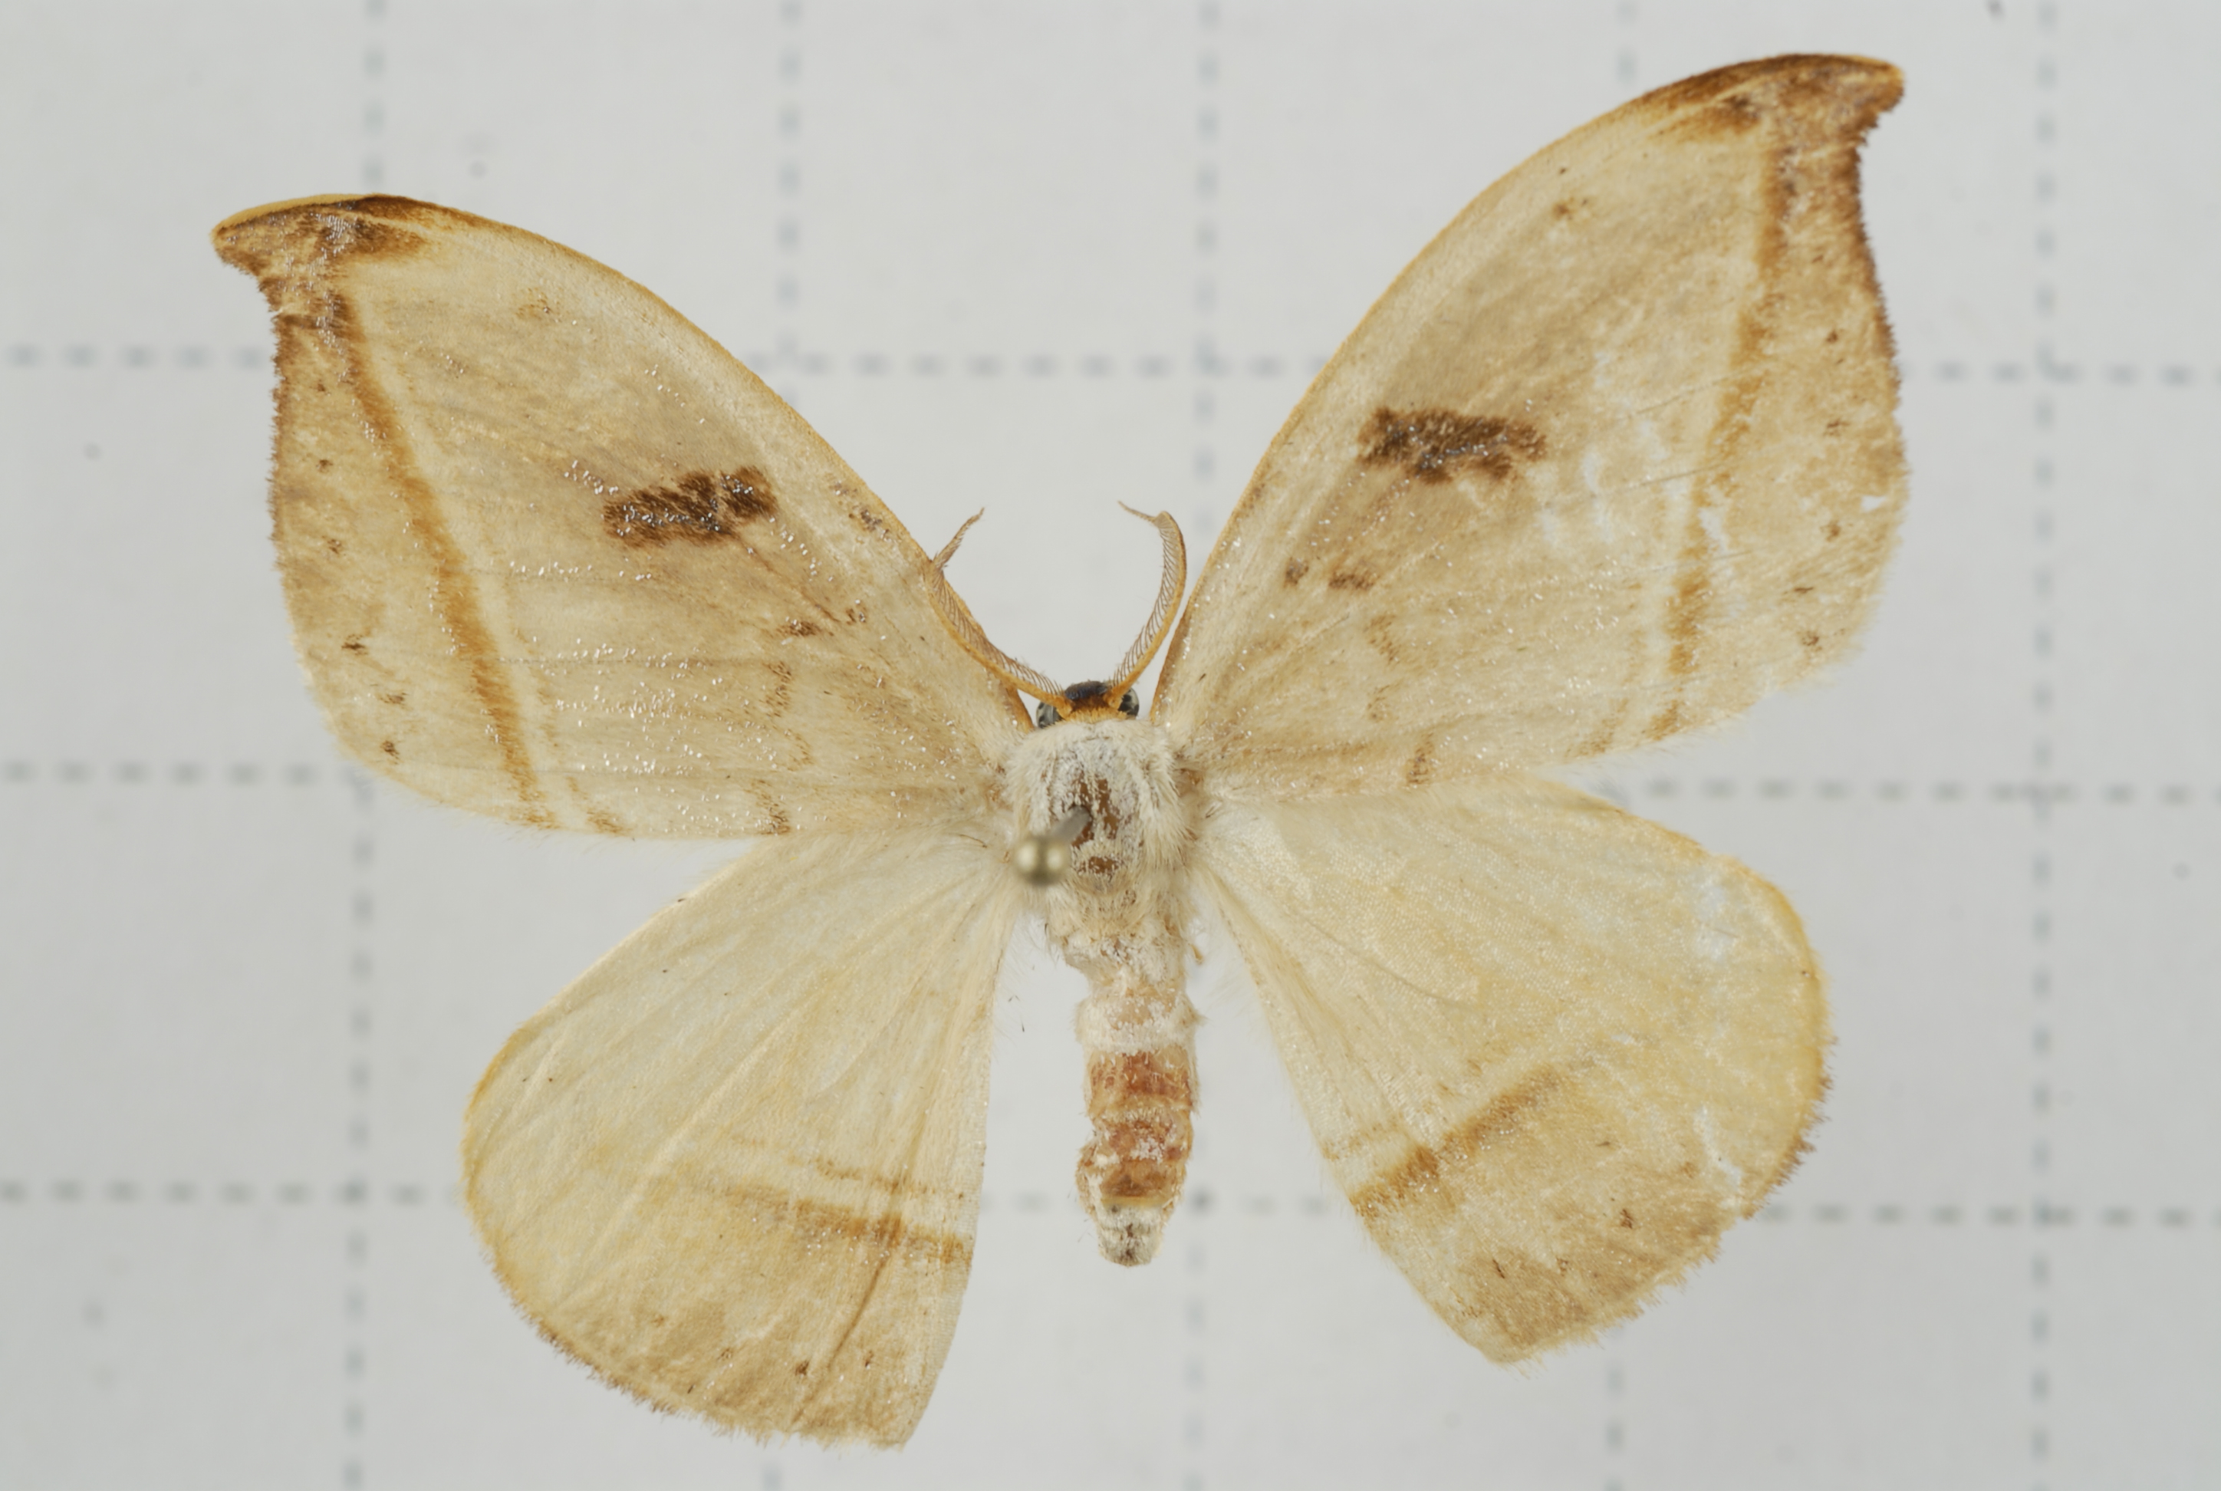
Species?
Callidrepana patrana
